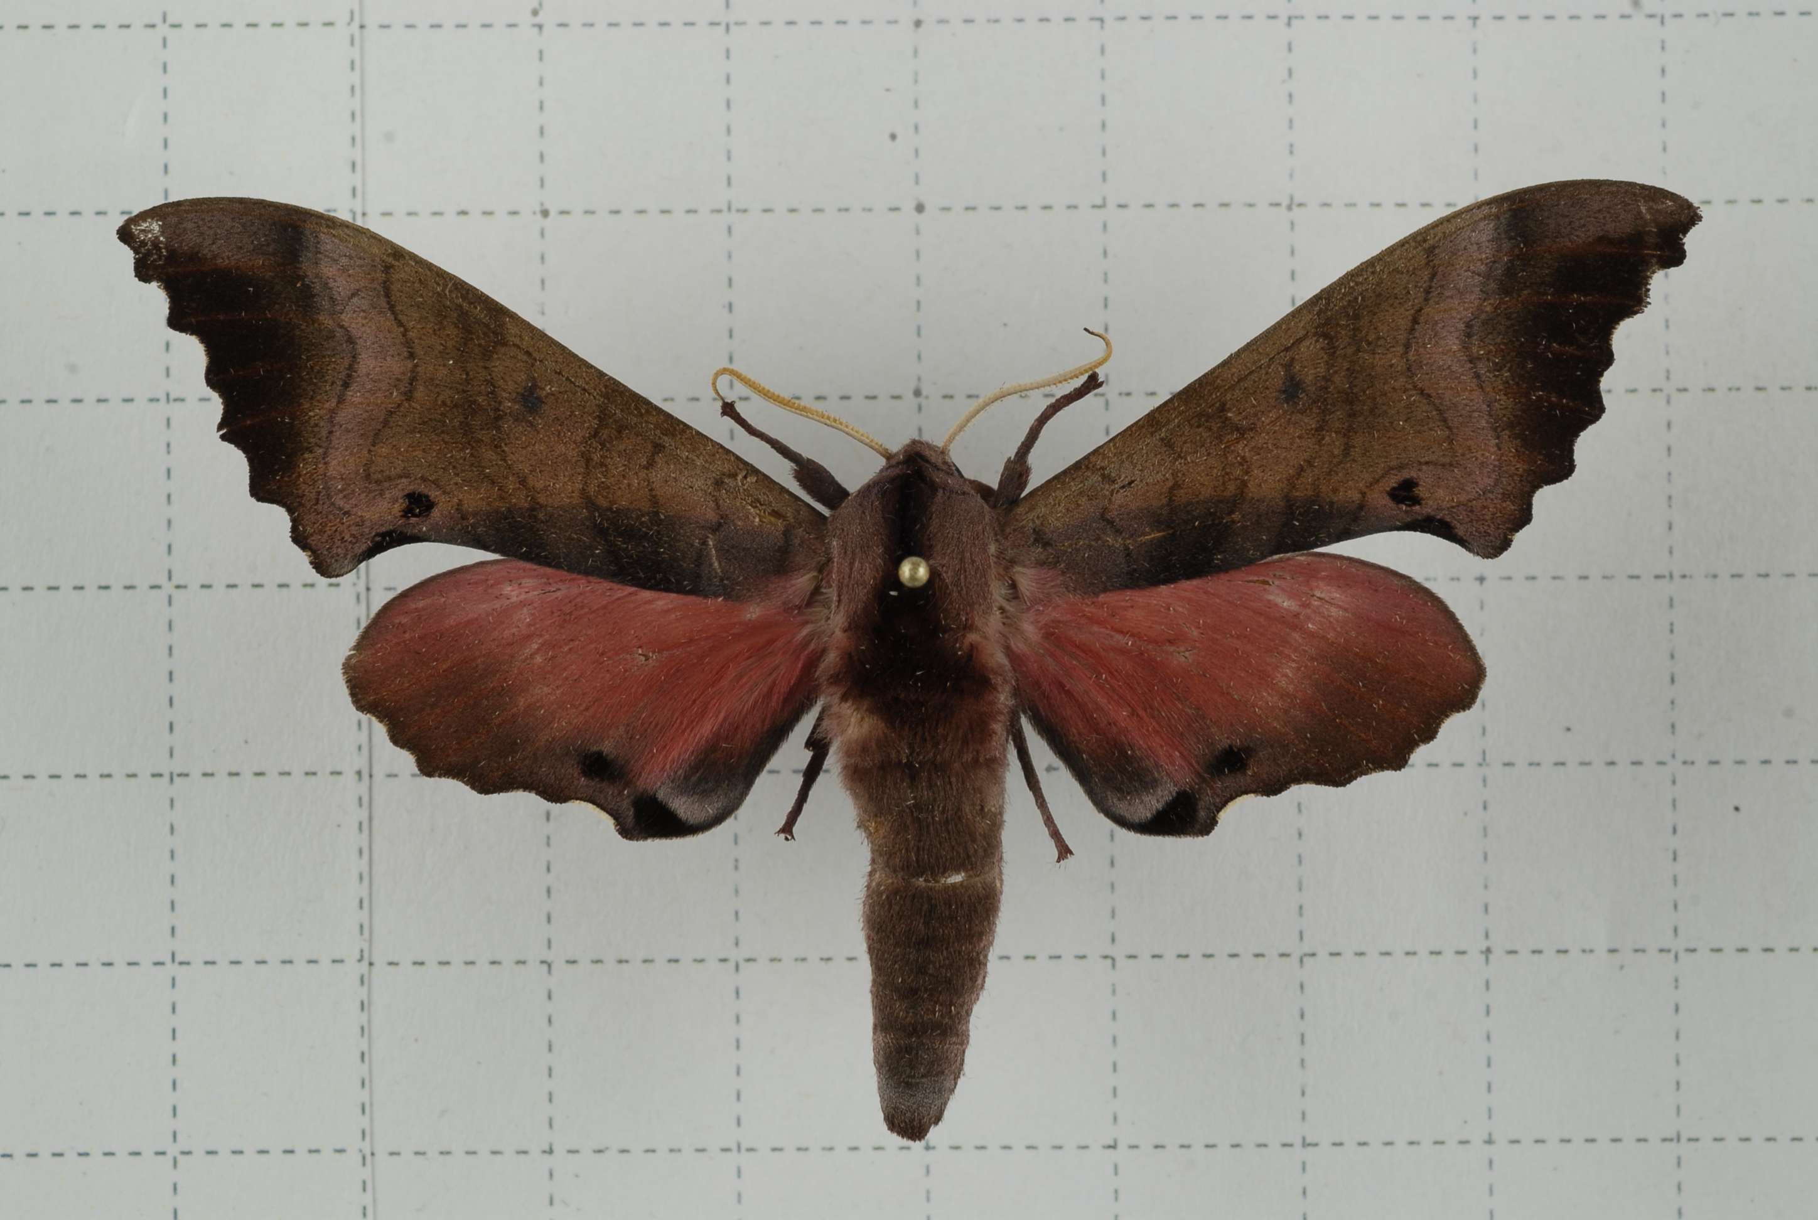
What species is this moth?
Marumba gaschkewitschii gressitti
